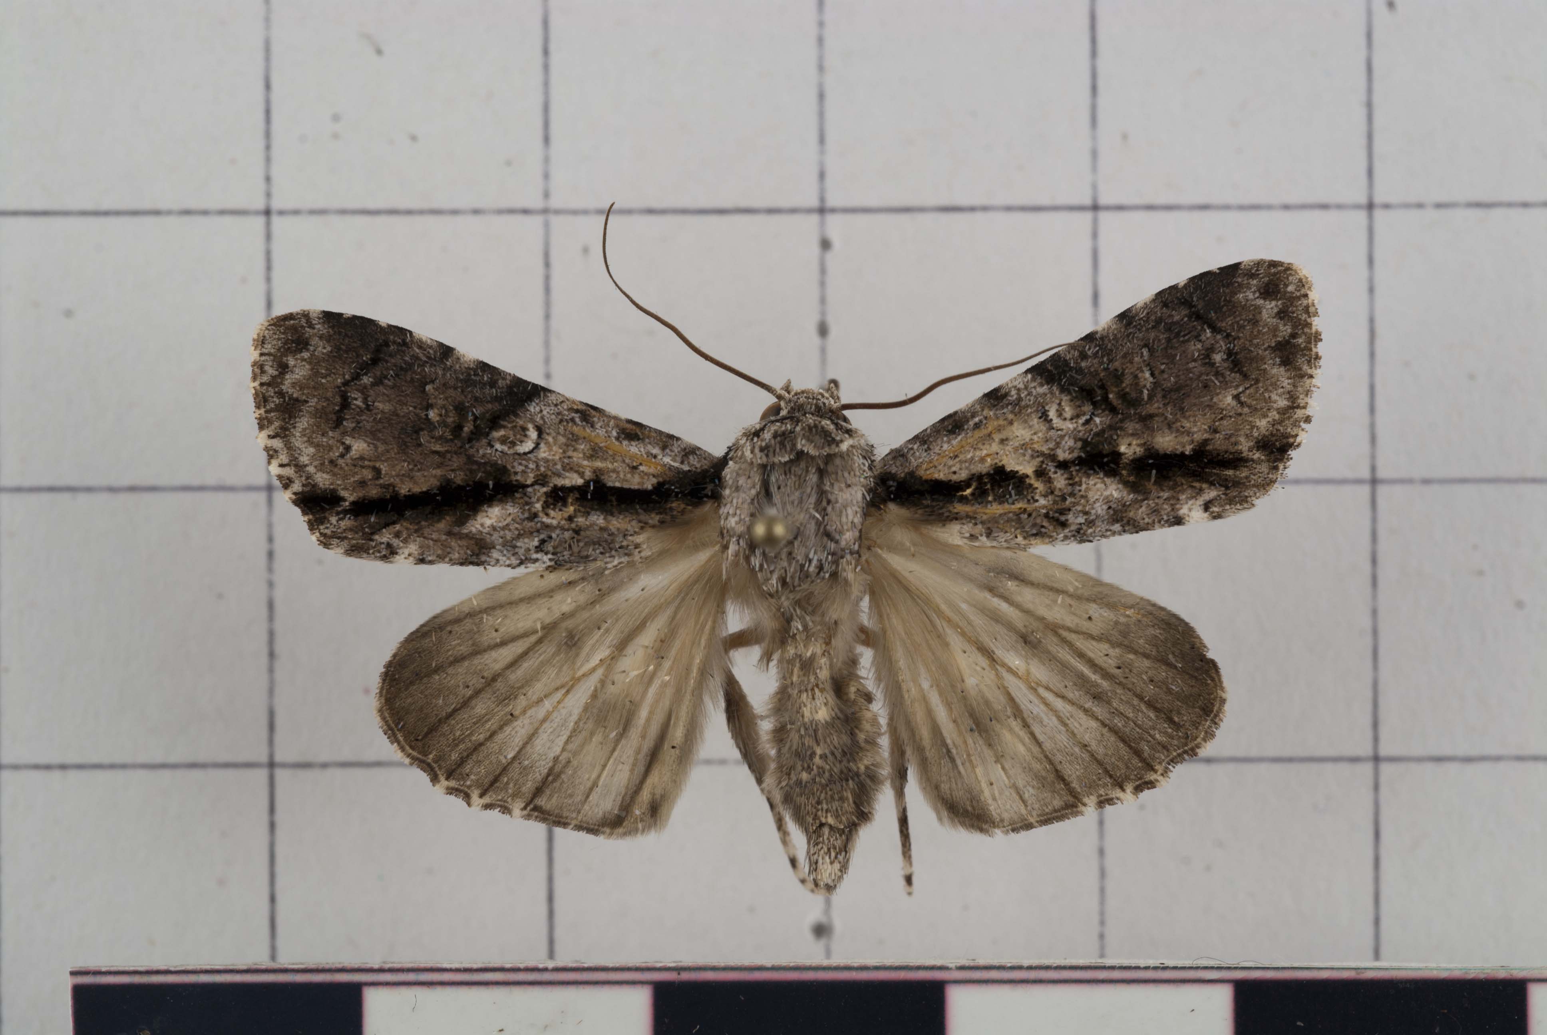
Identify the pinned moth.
Fascionycta fasciata
